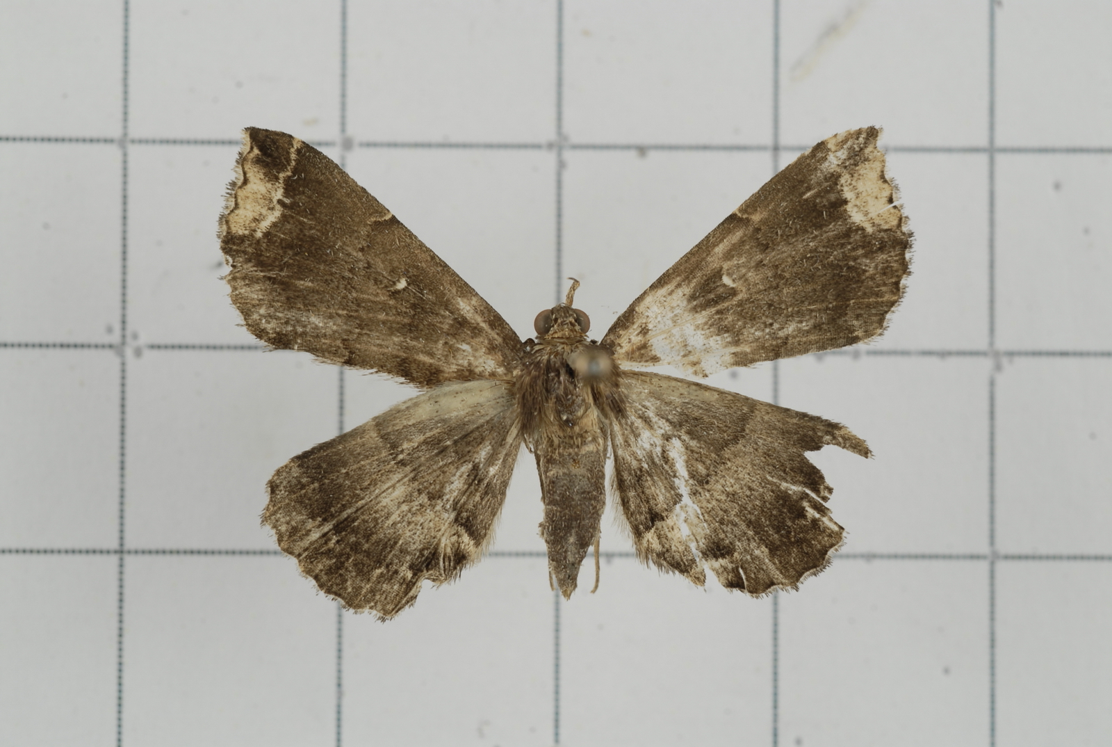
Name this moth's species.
Adrapsa quadrilinealis
